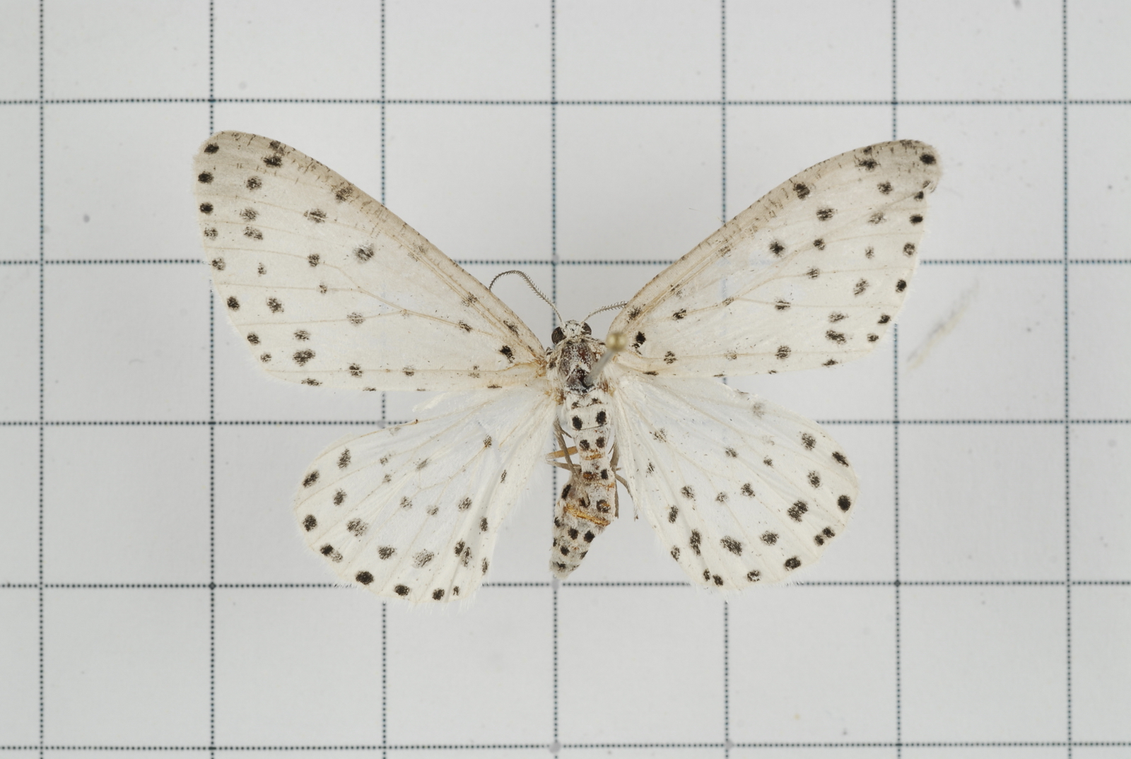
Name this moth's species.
Xenoplia trivialis
